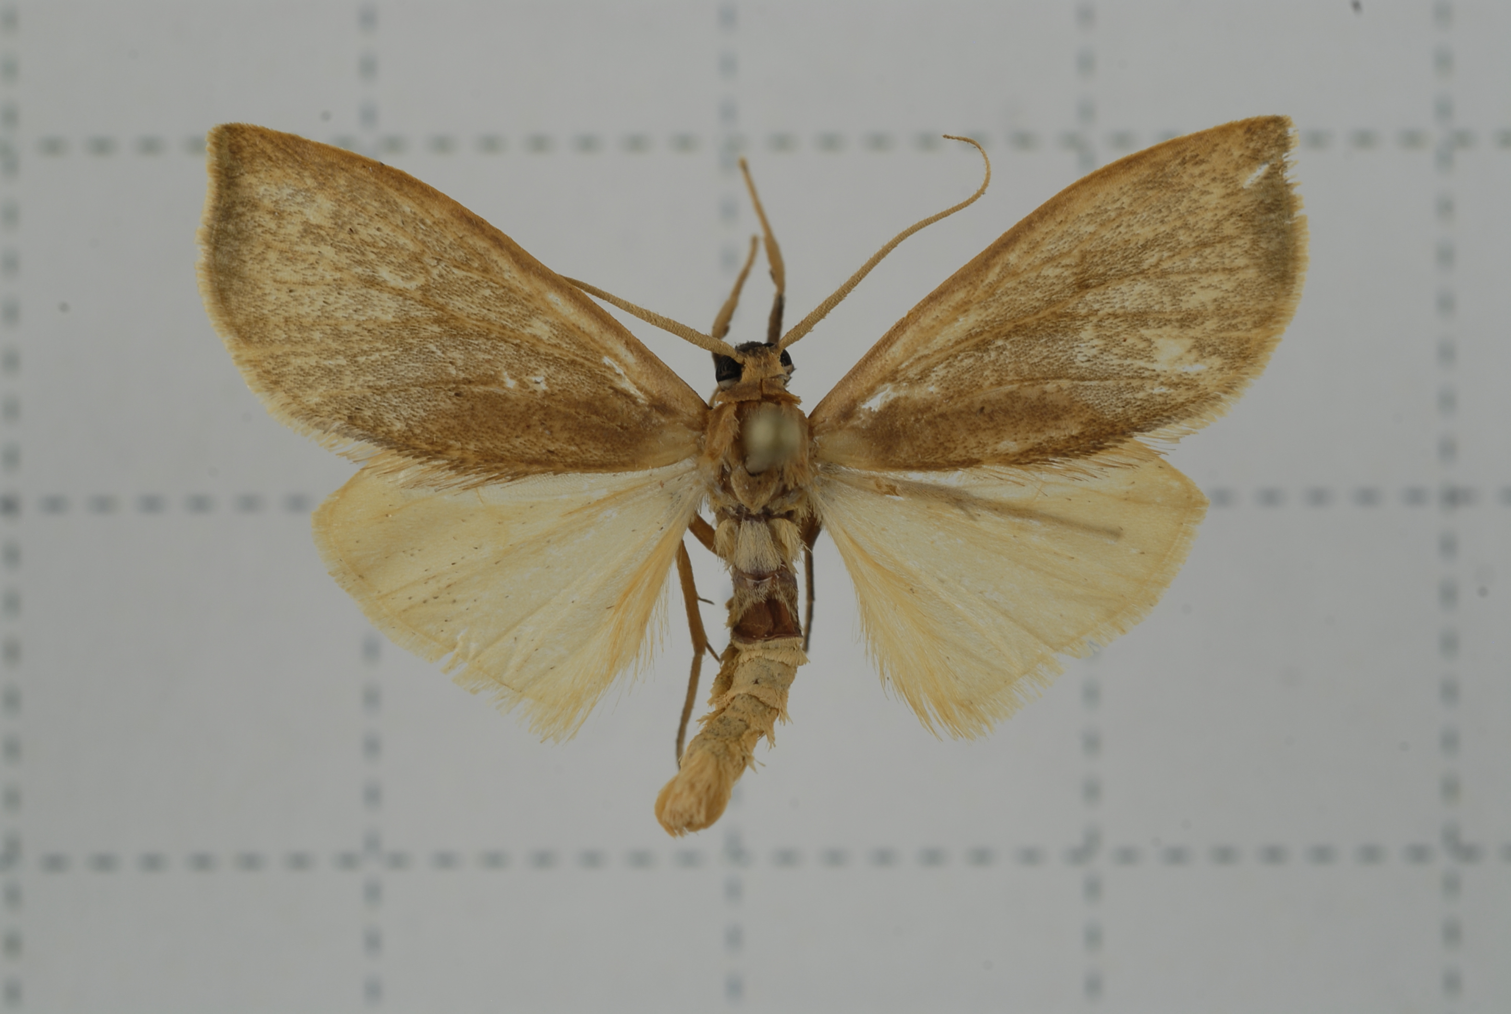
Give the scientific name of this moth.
Nishada formosibia
